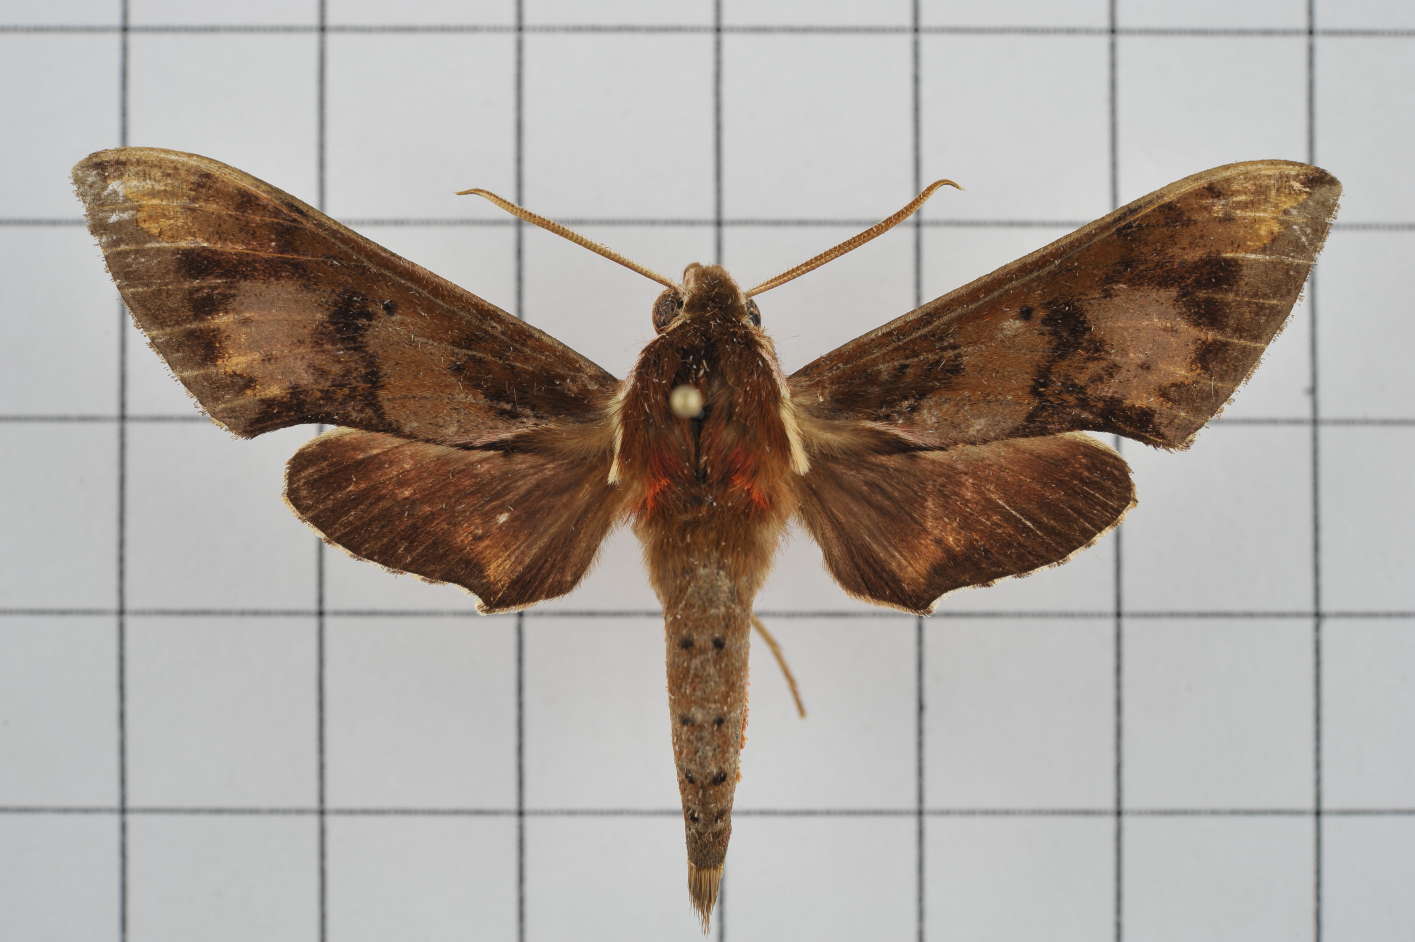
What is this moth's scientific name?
Rhagastis binoculata
